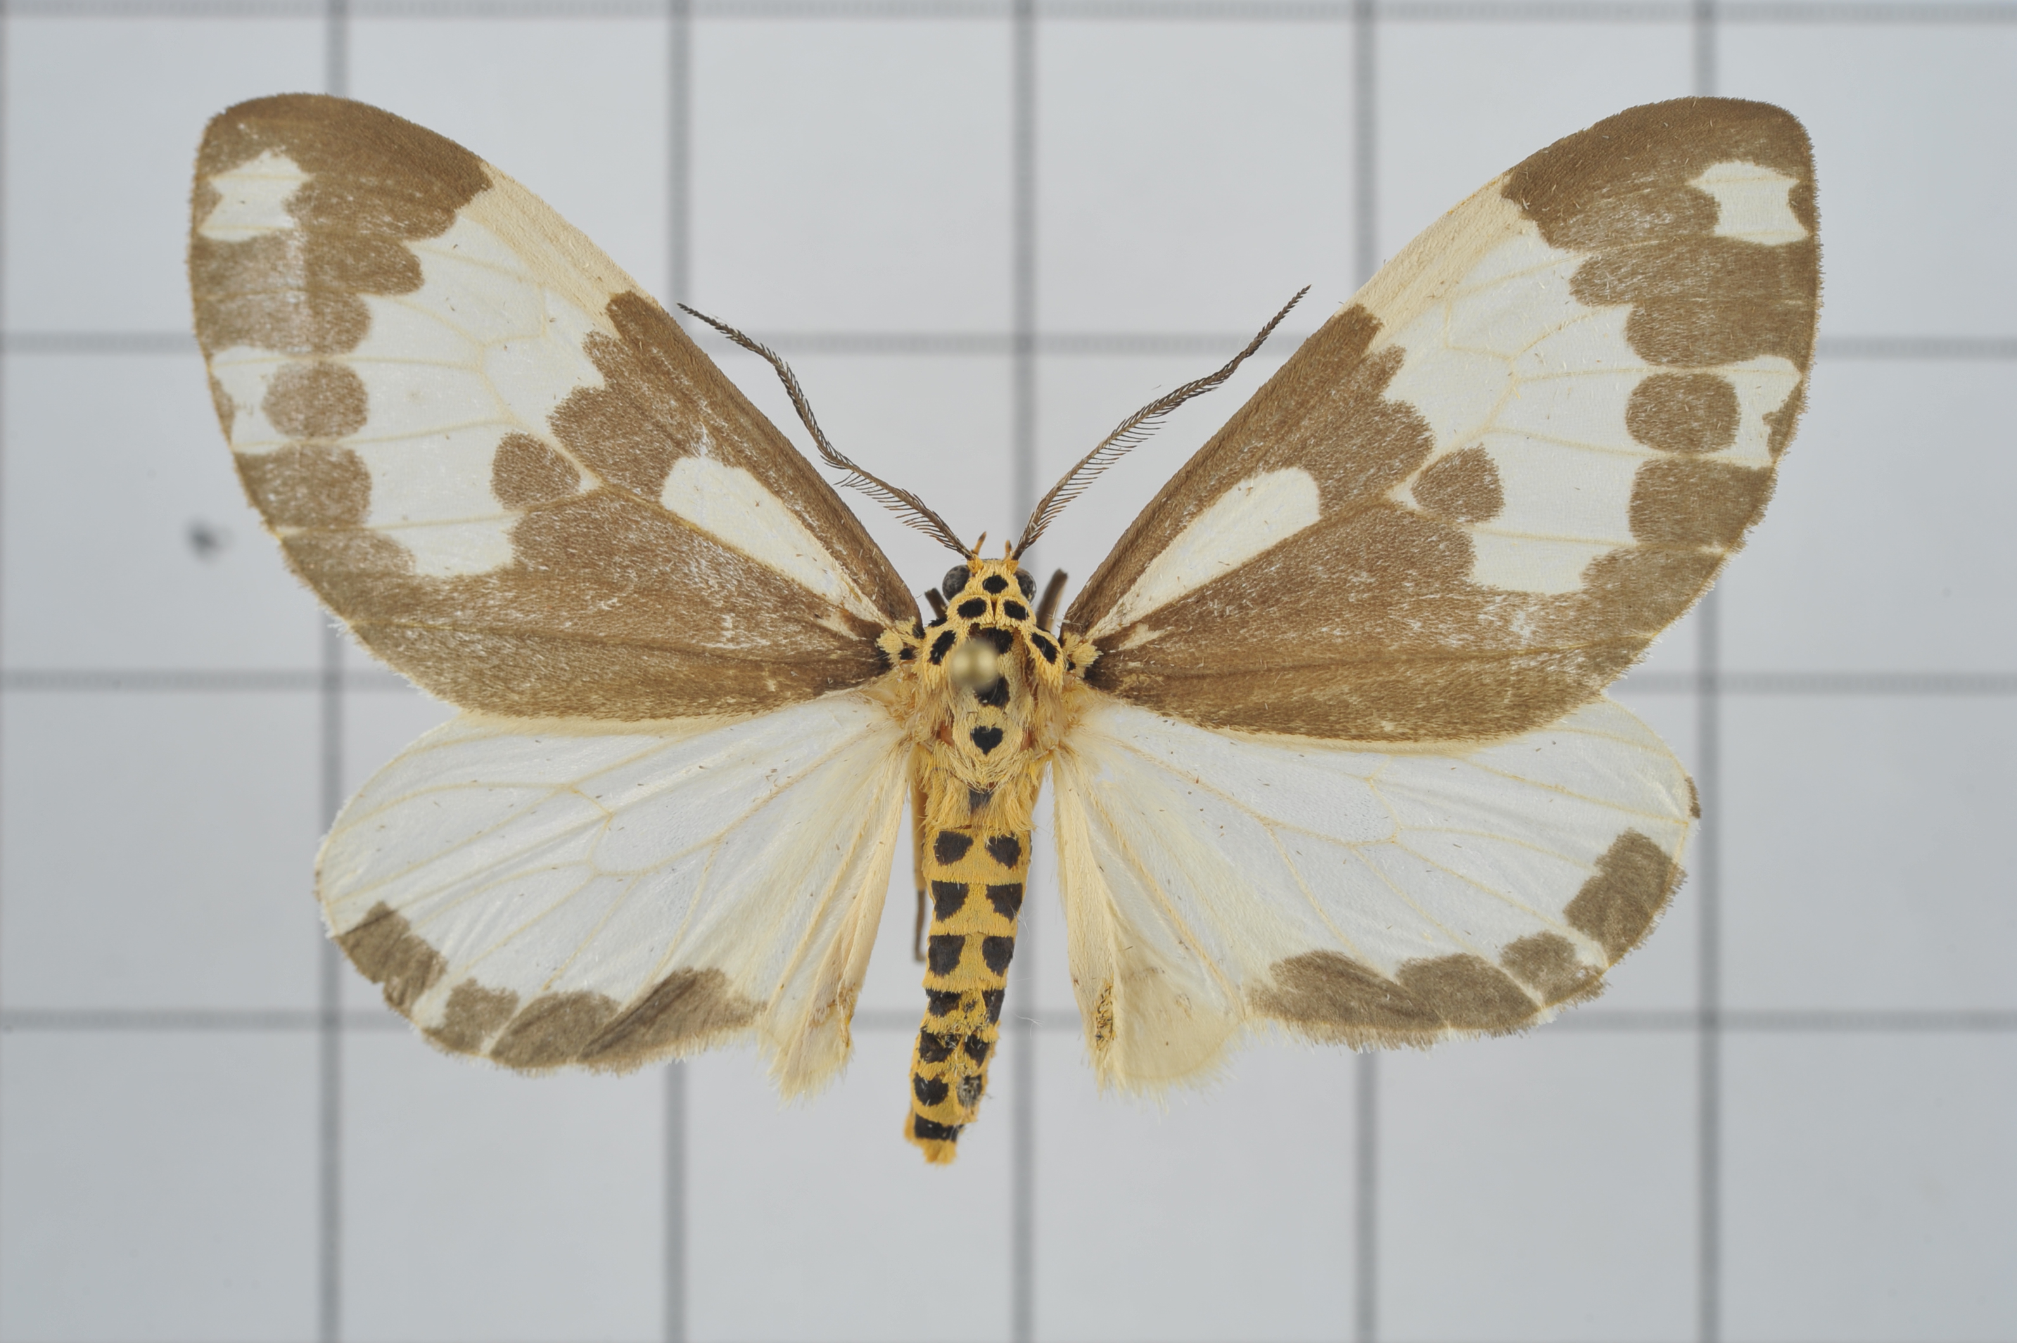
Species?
Nyctemera carissima formosana
